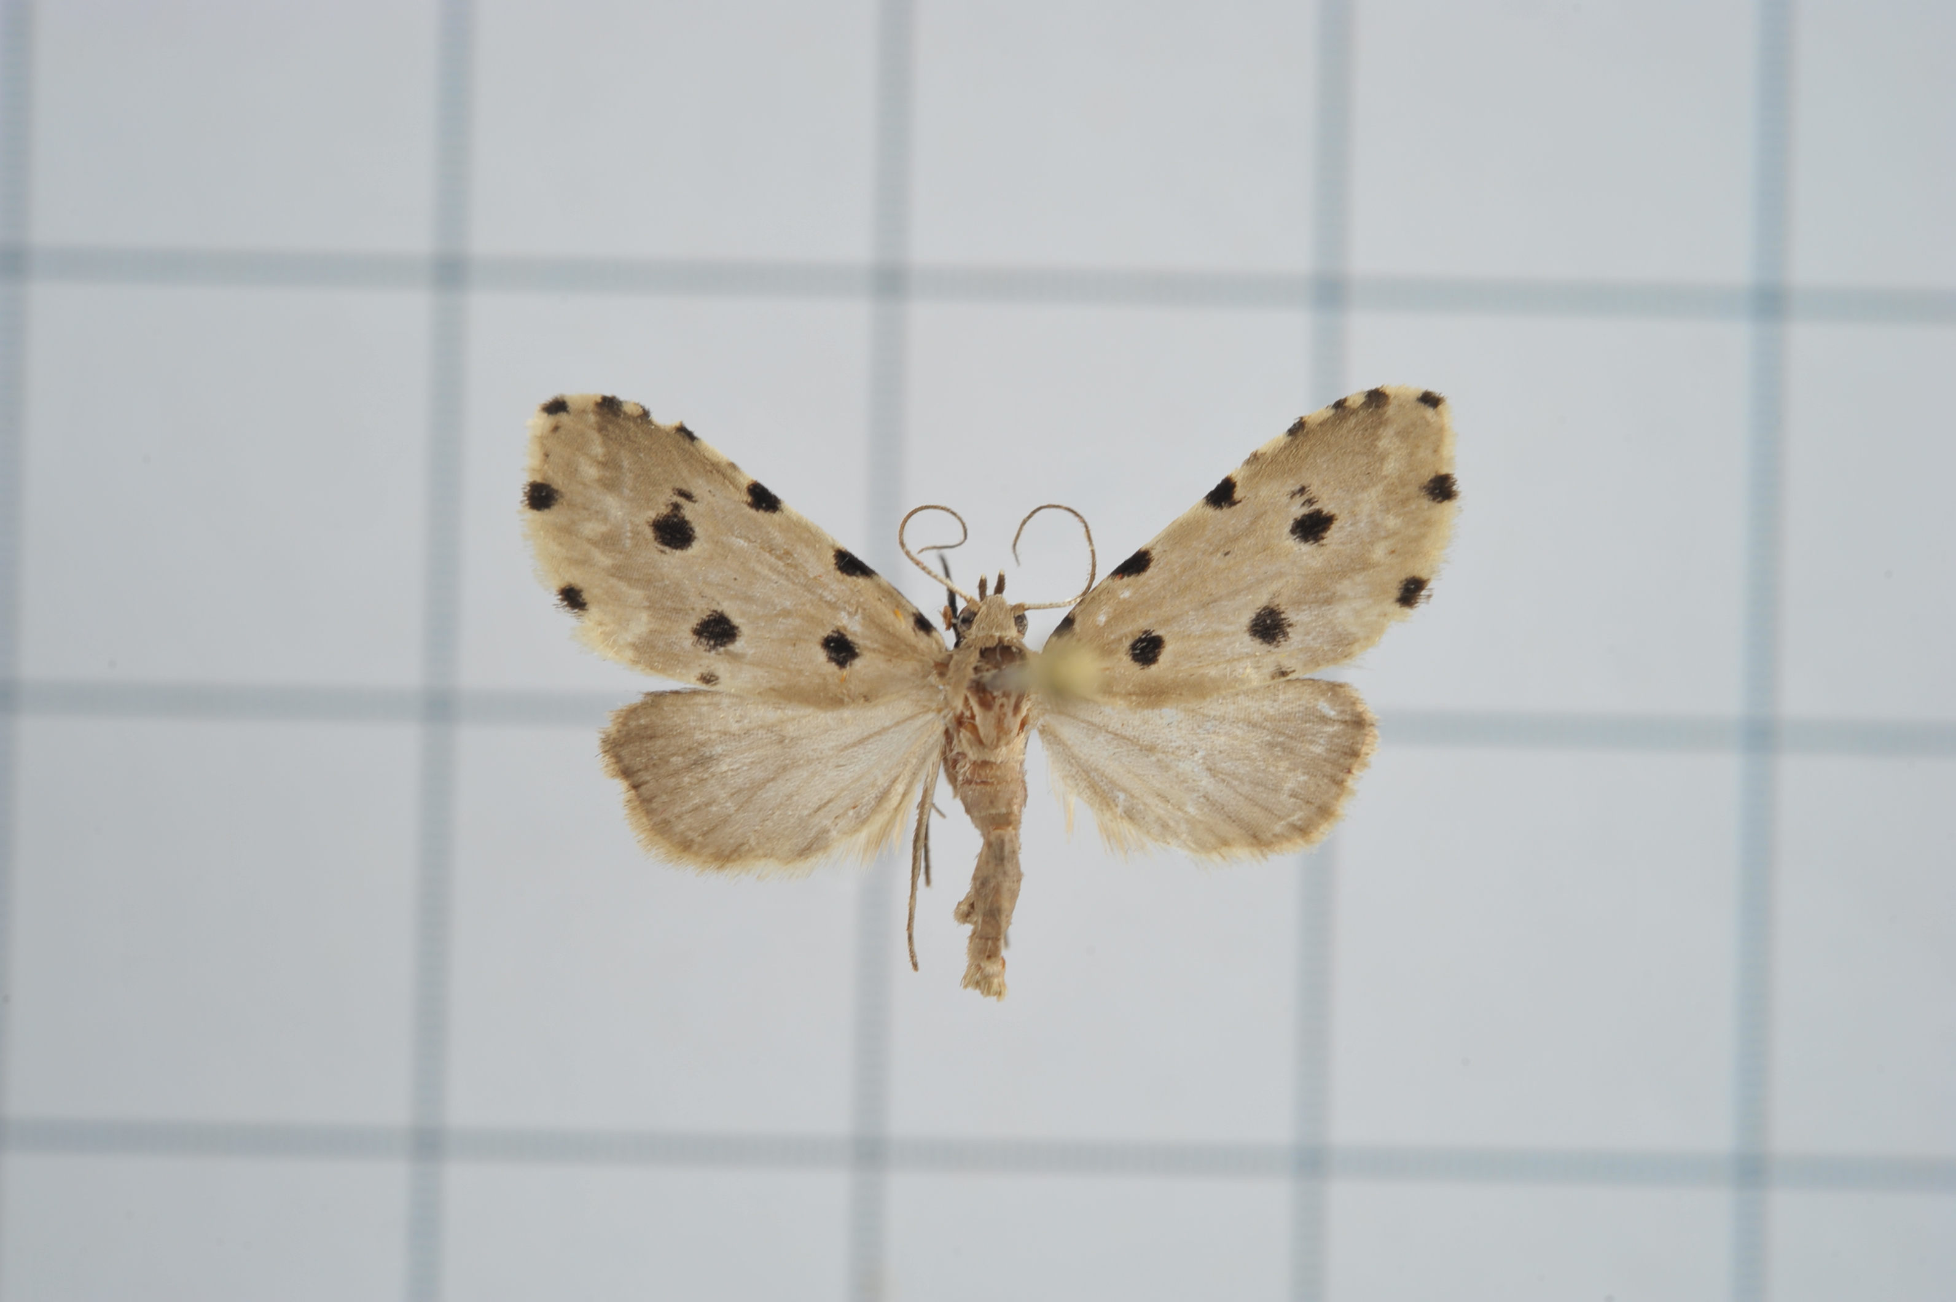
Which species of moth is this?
Metaemene atrigutta
